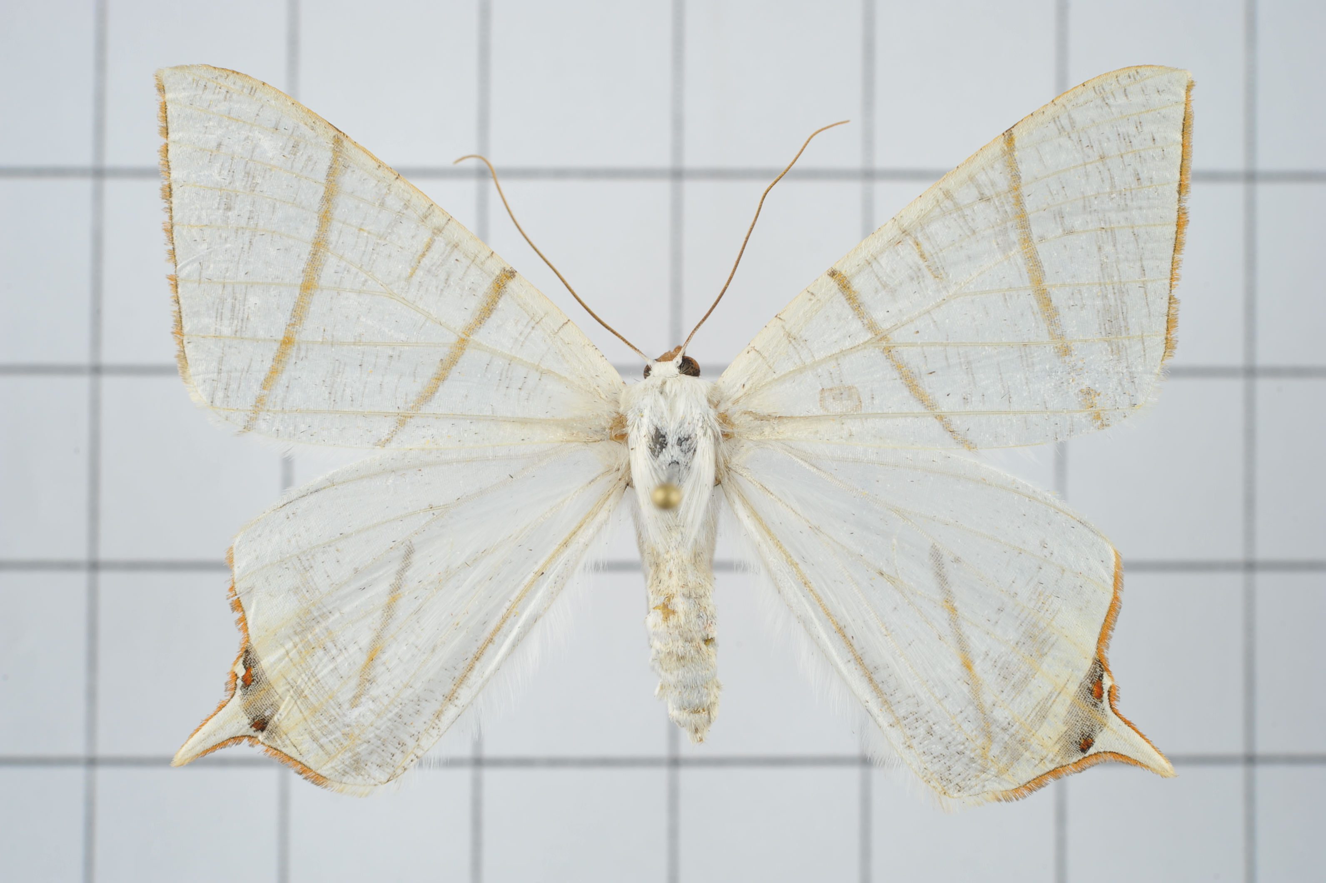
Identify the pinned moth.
Ourapteryx changi
